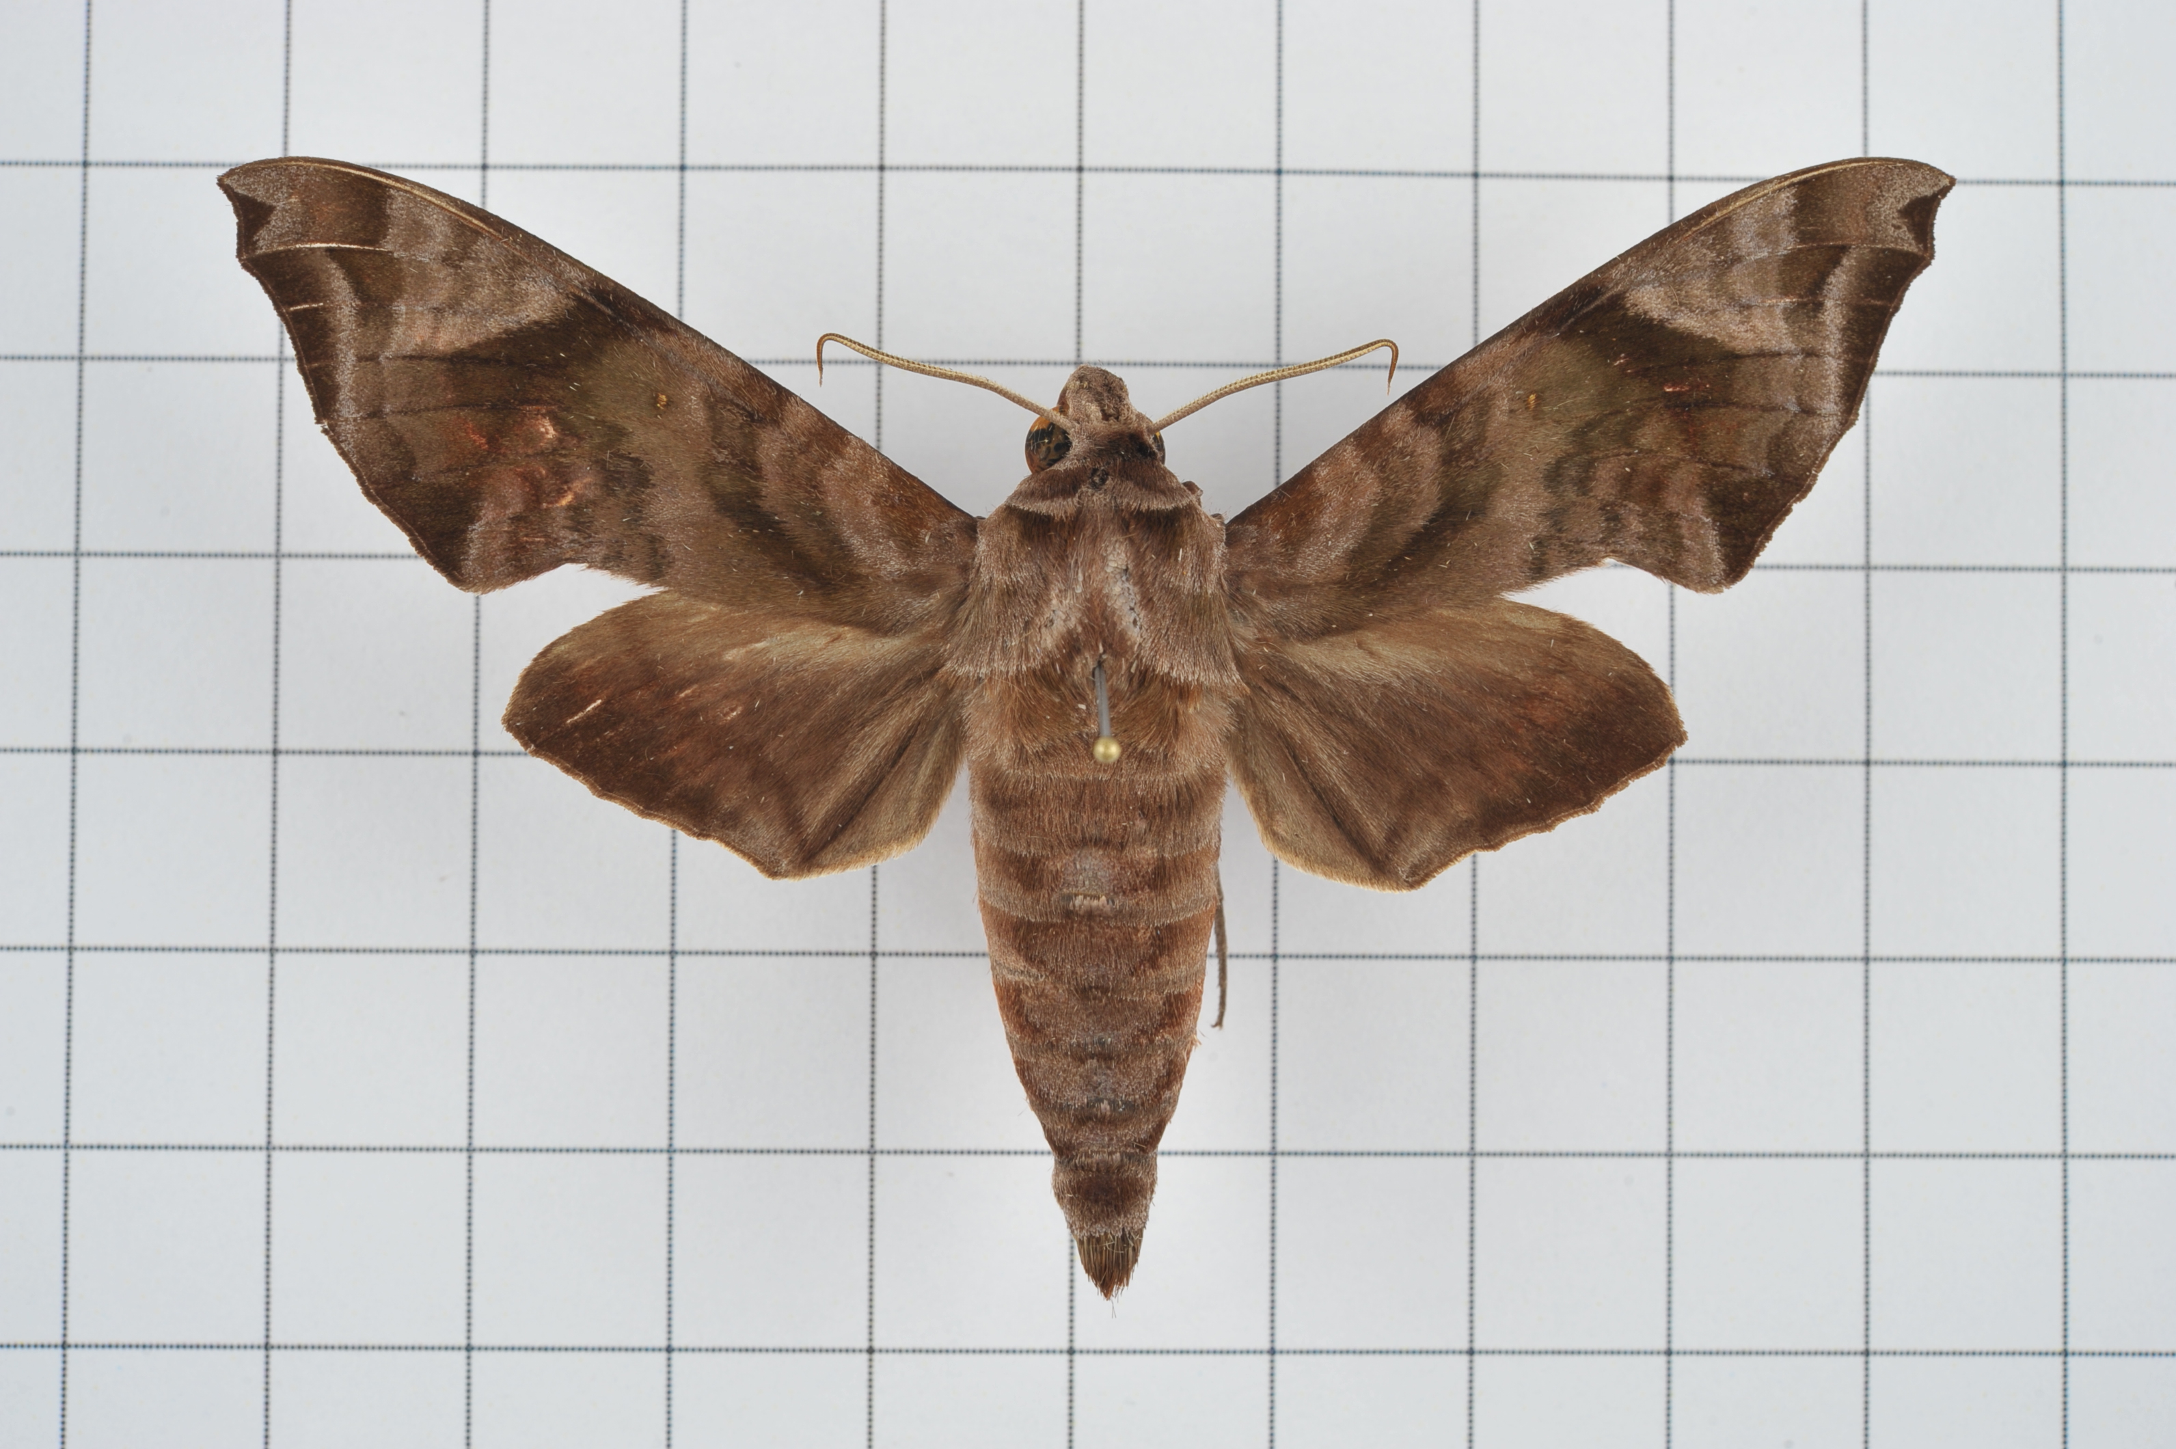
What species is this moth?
Acosmeryx castanea
